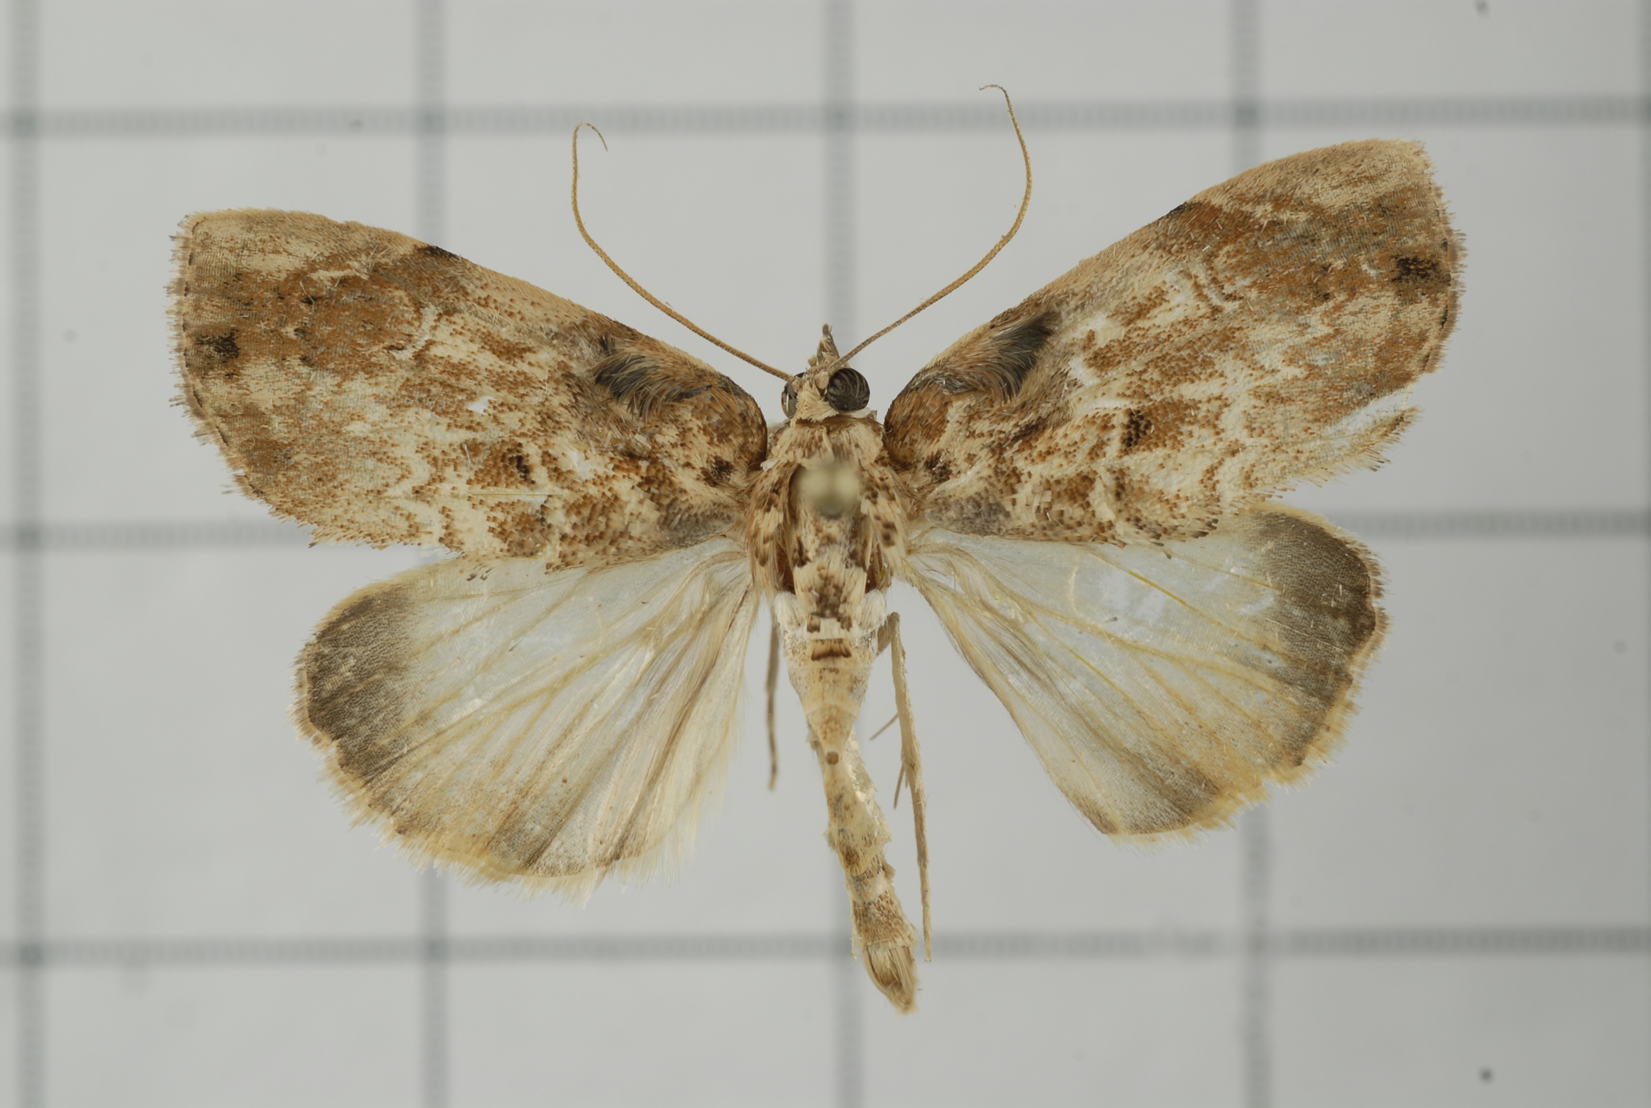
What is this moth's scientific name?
Crocidolomia subhirsutalis
